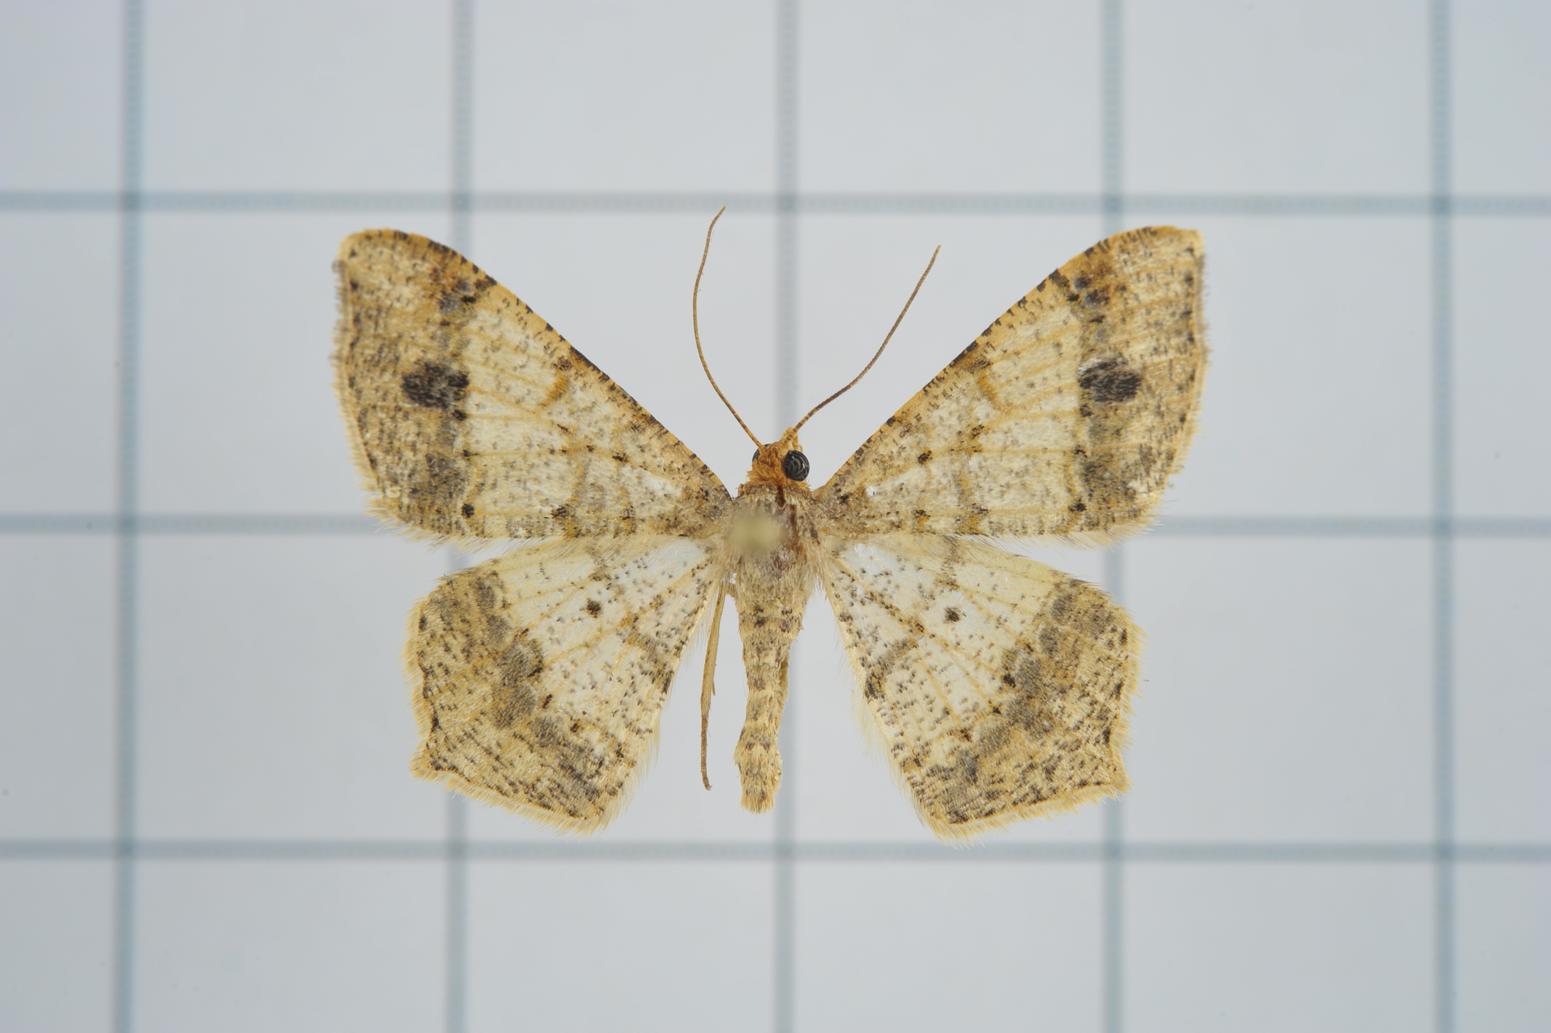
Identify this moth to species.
Macaria abydata
